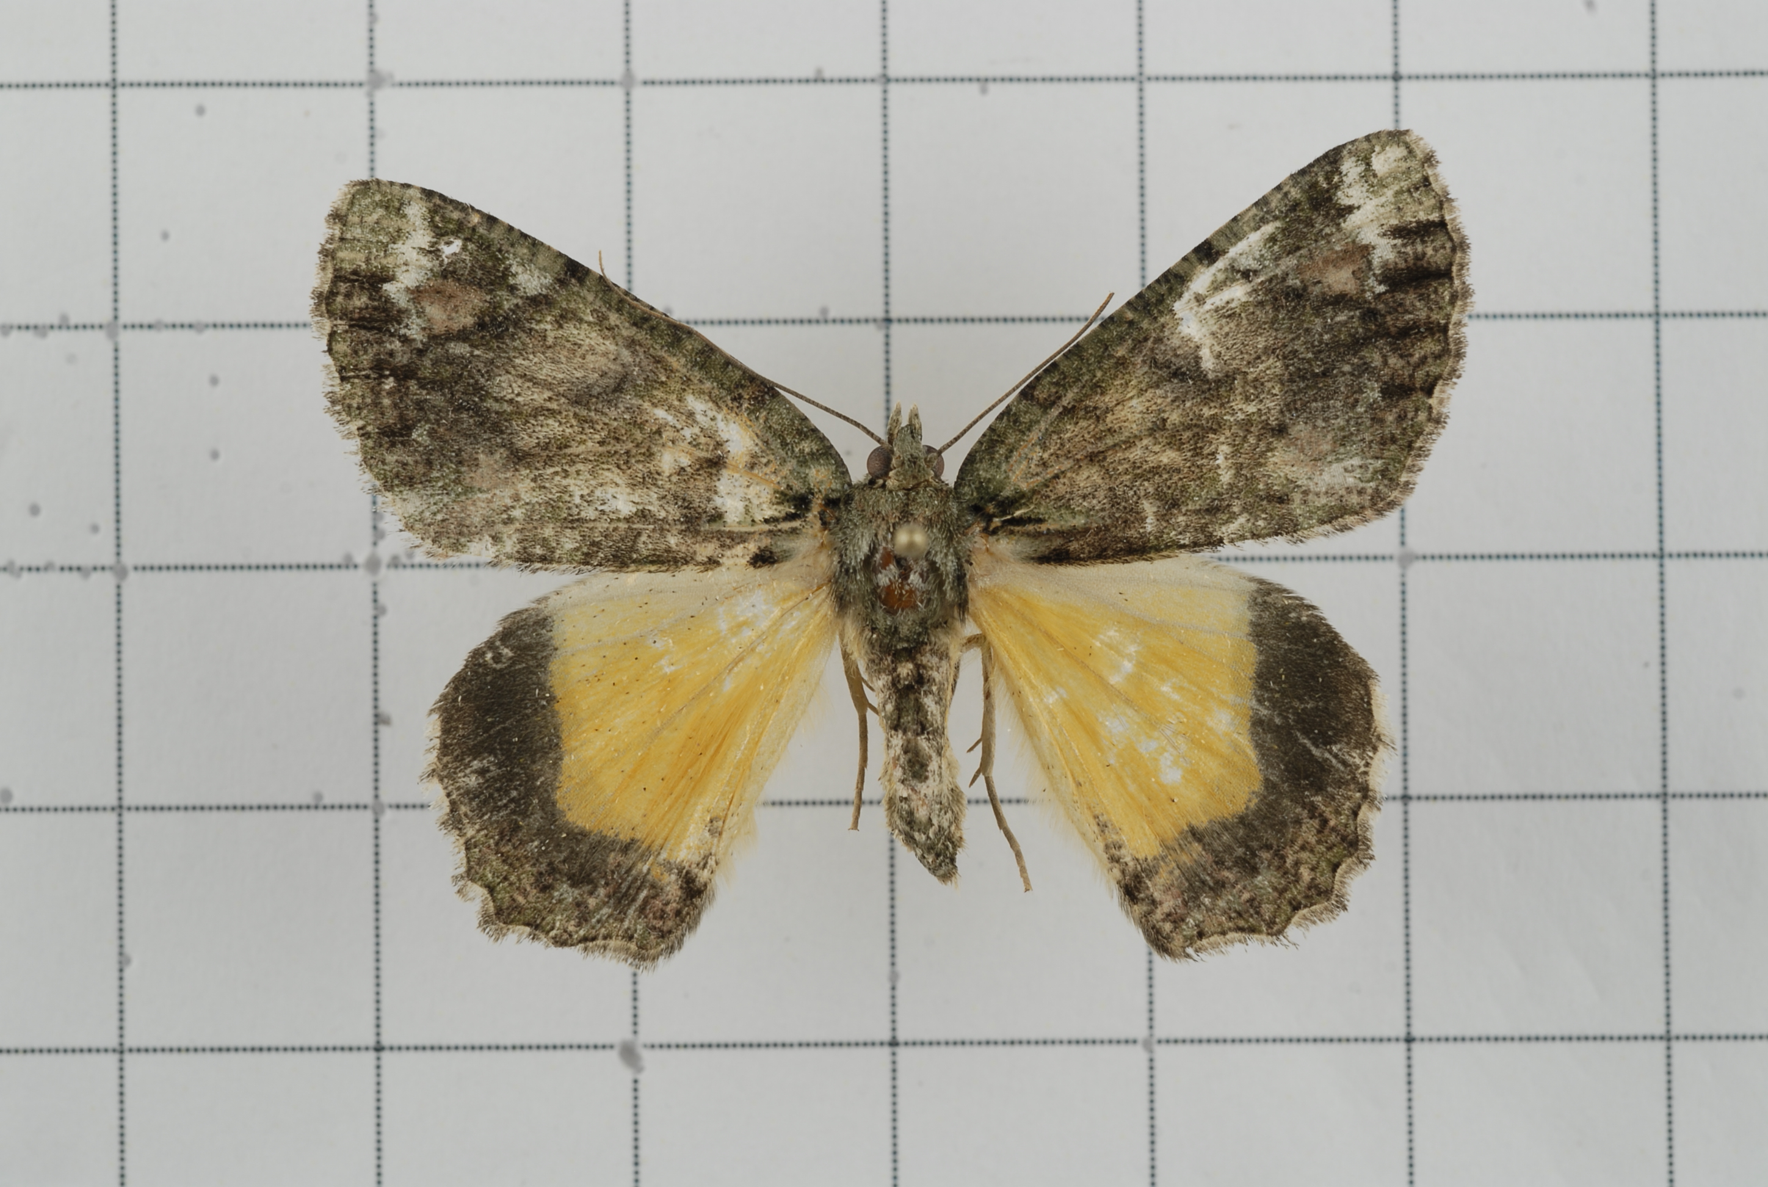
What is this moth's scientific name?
Dindica wilemani
